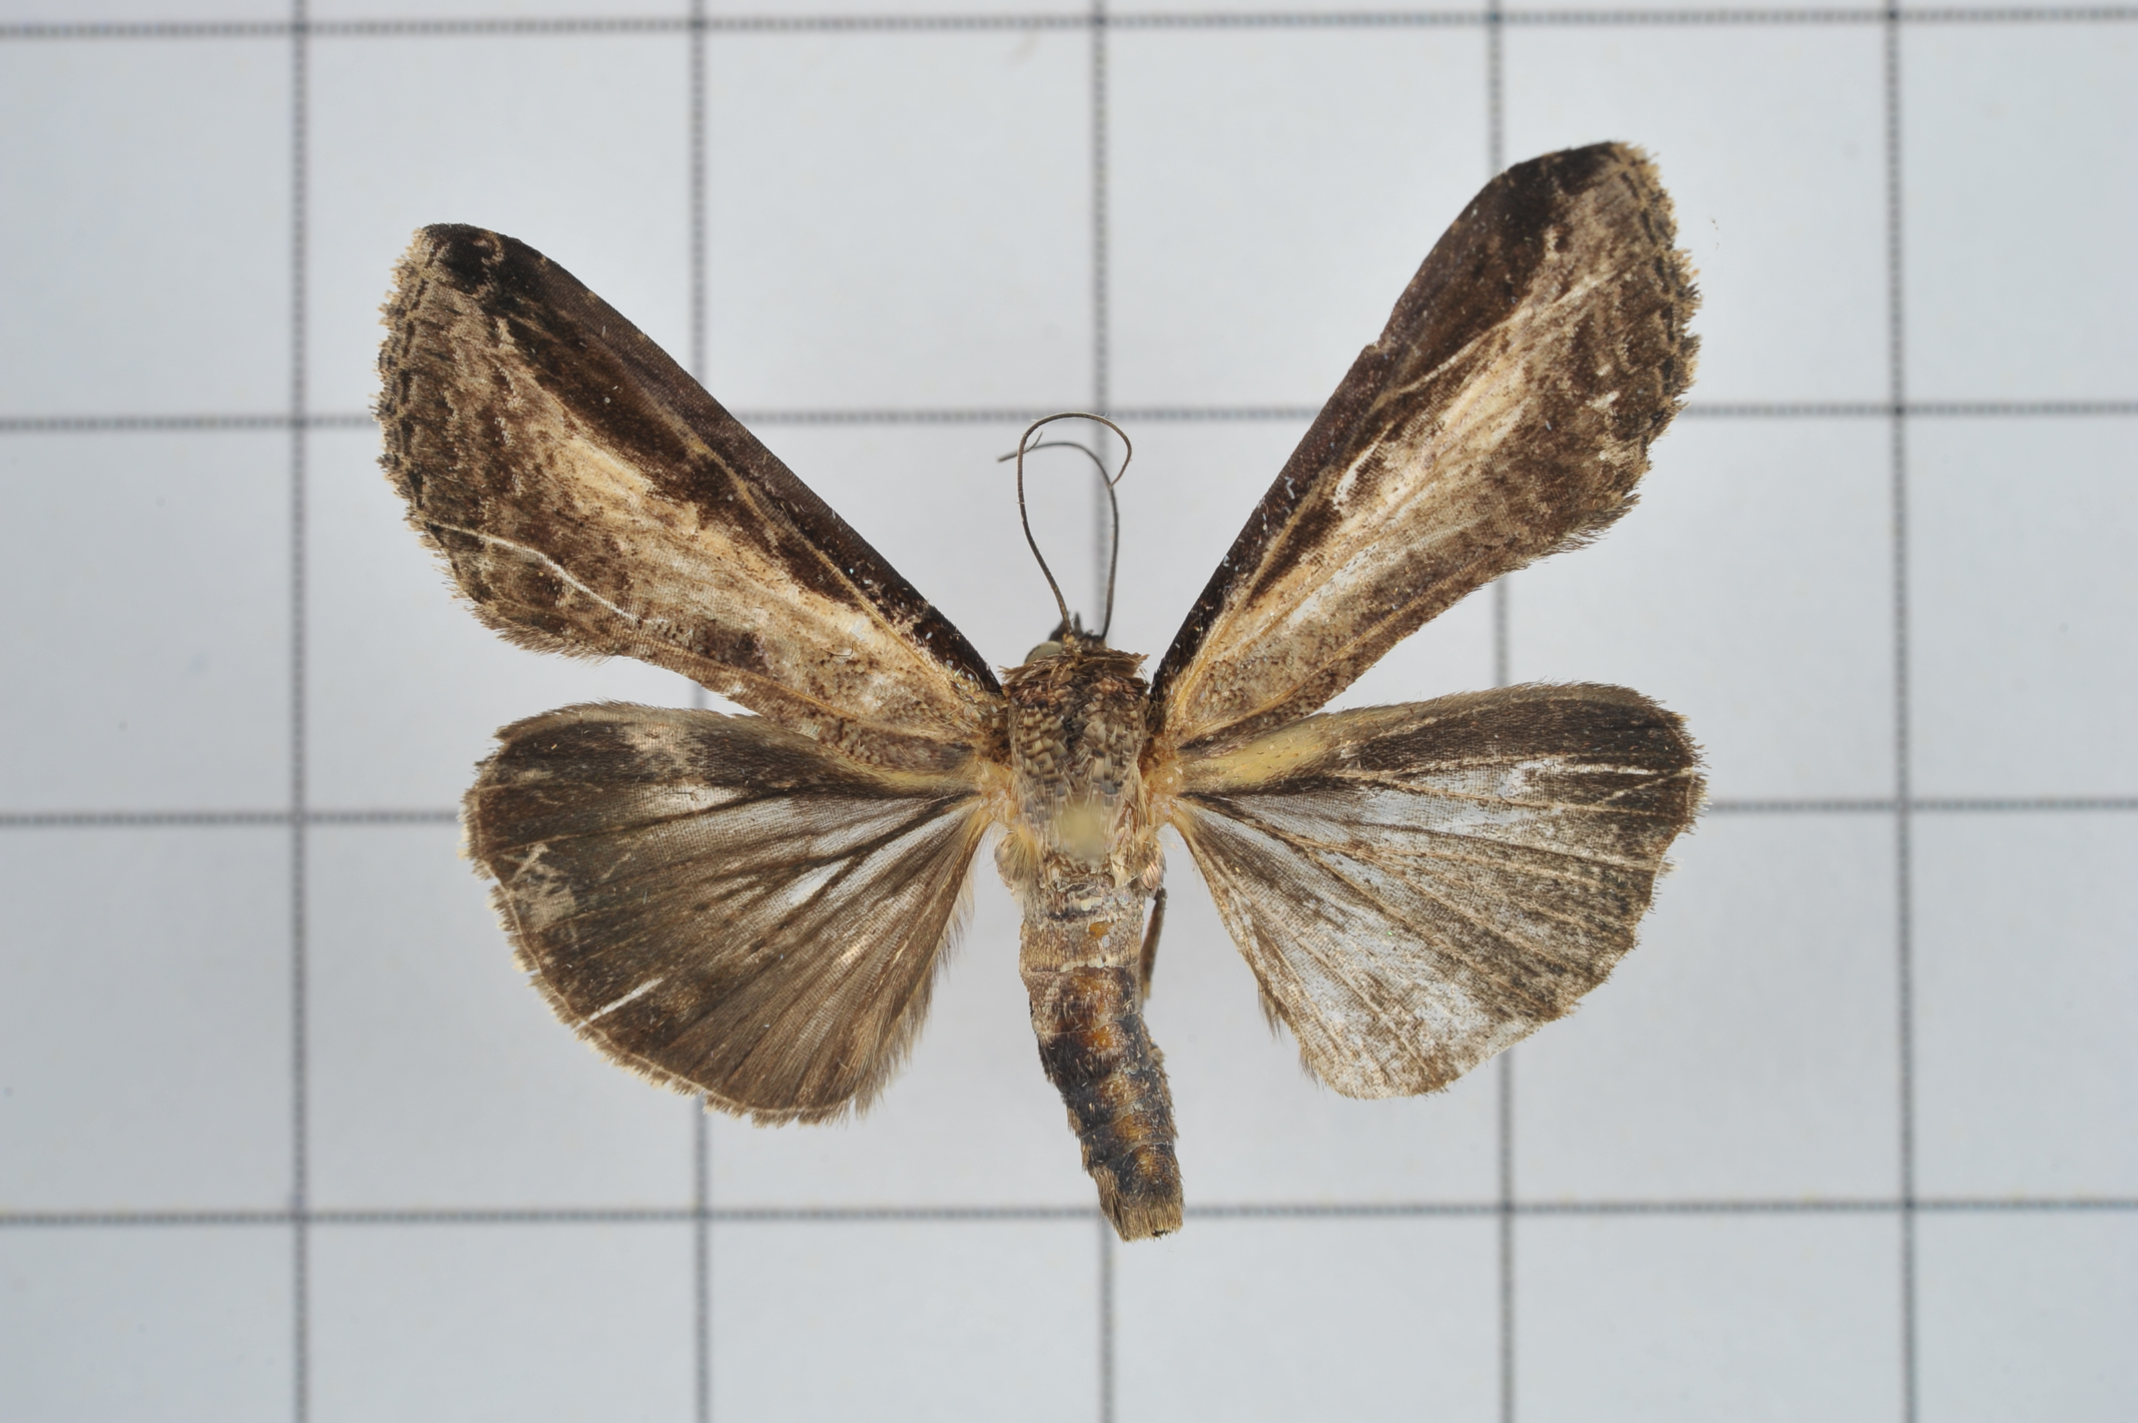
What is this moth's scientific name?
Lophoptera squammigera
